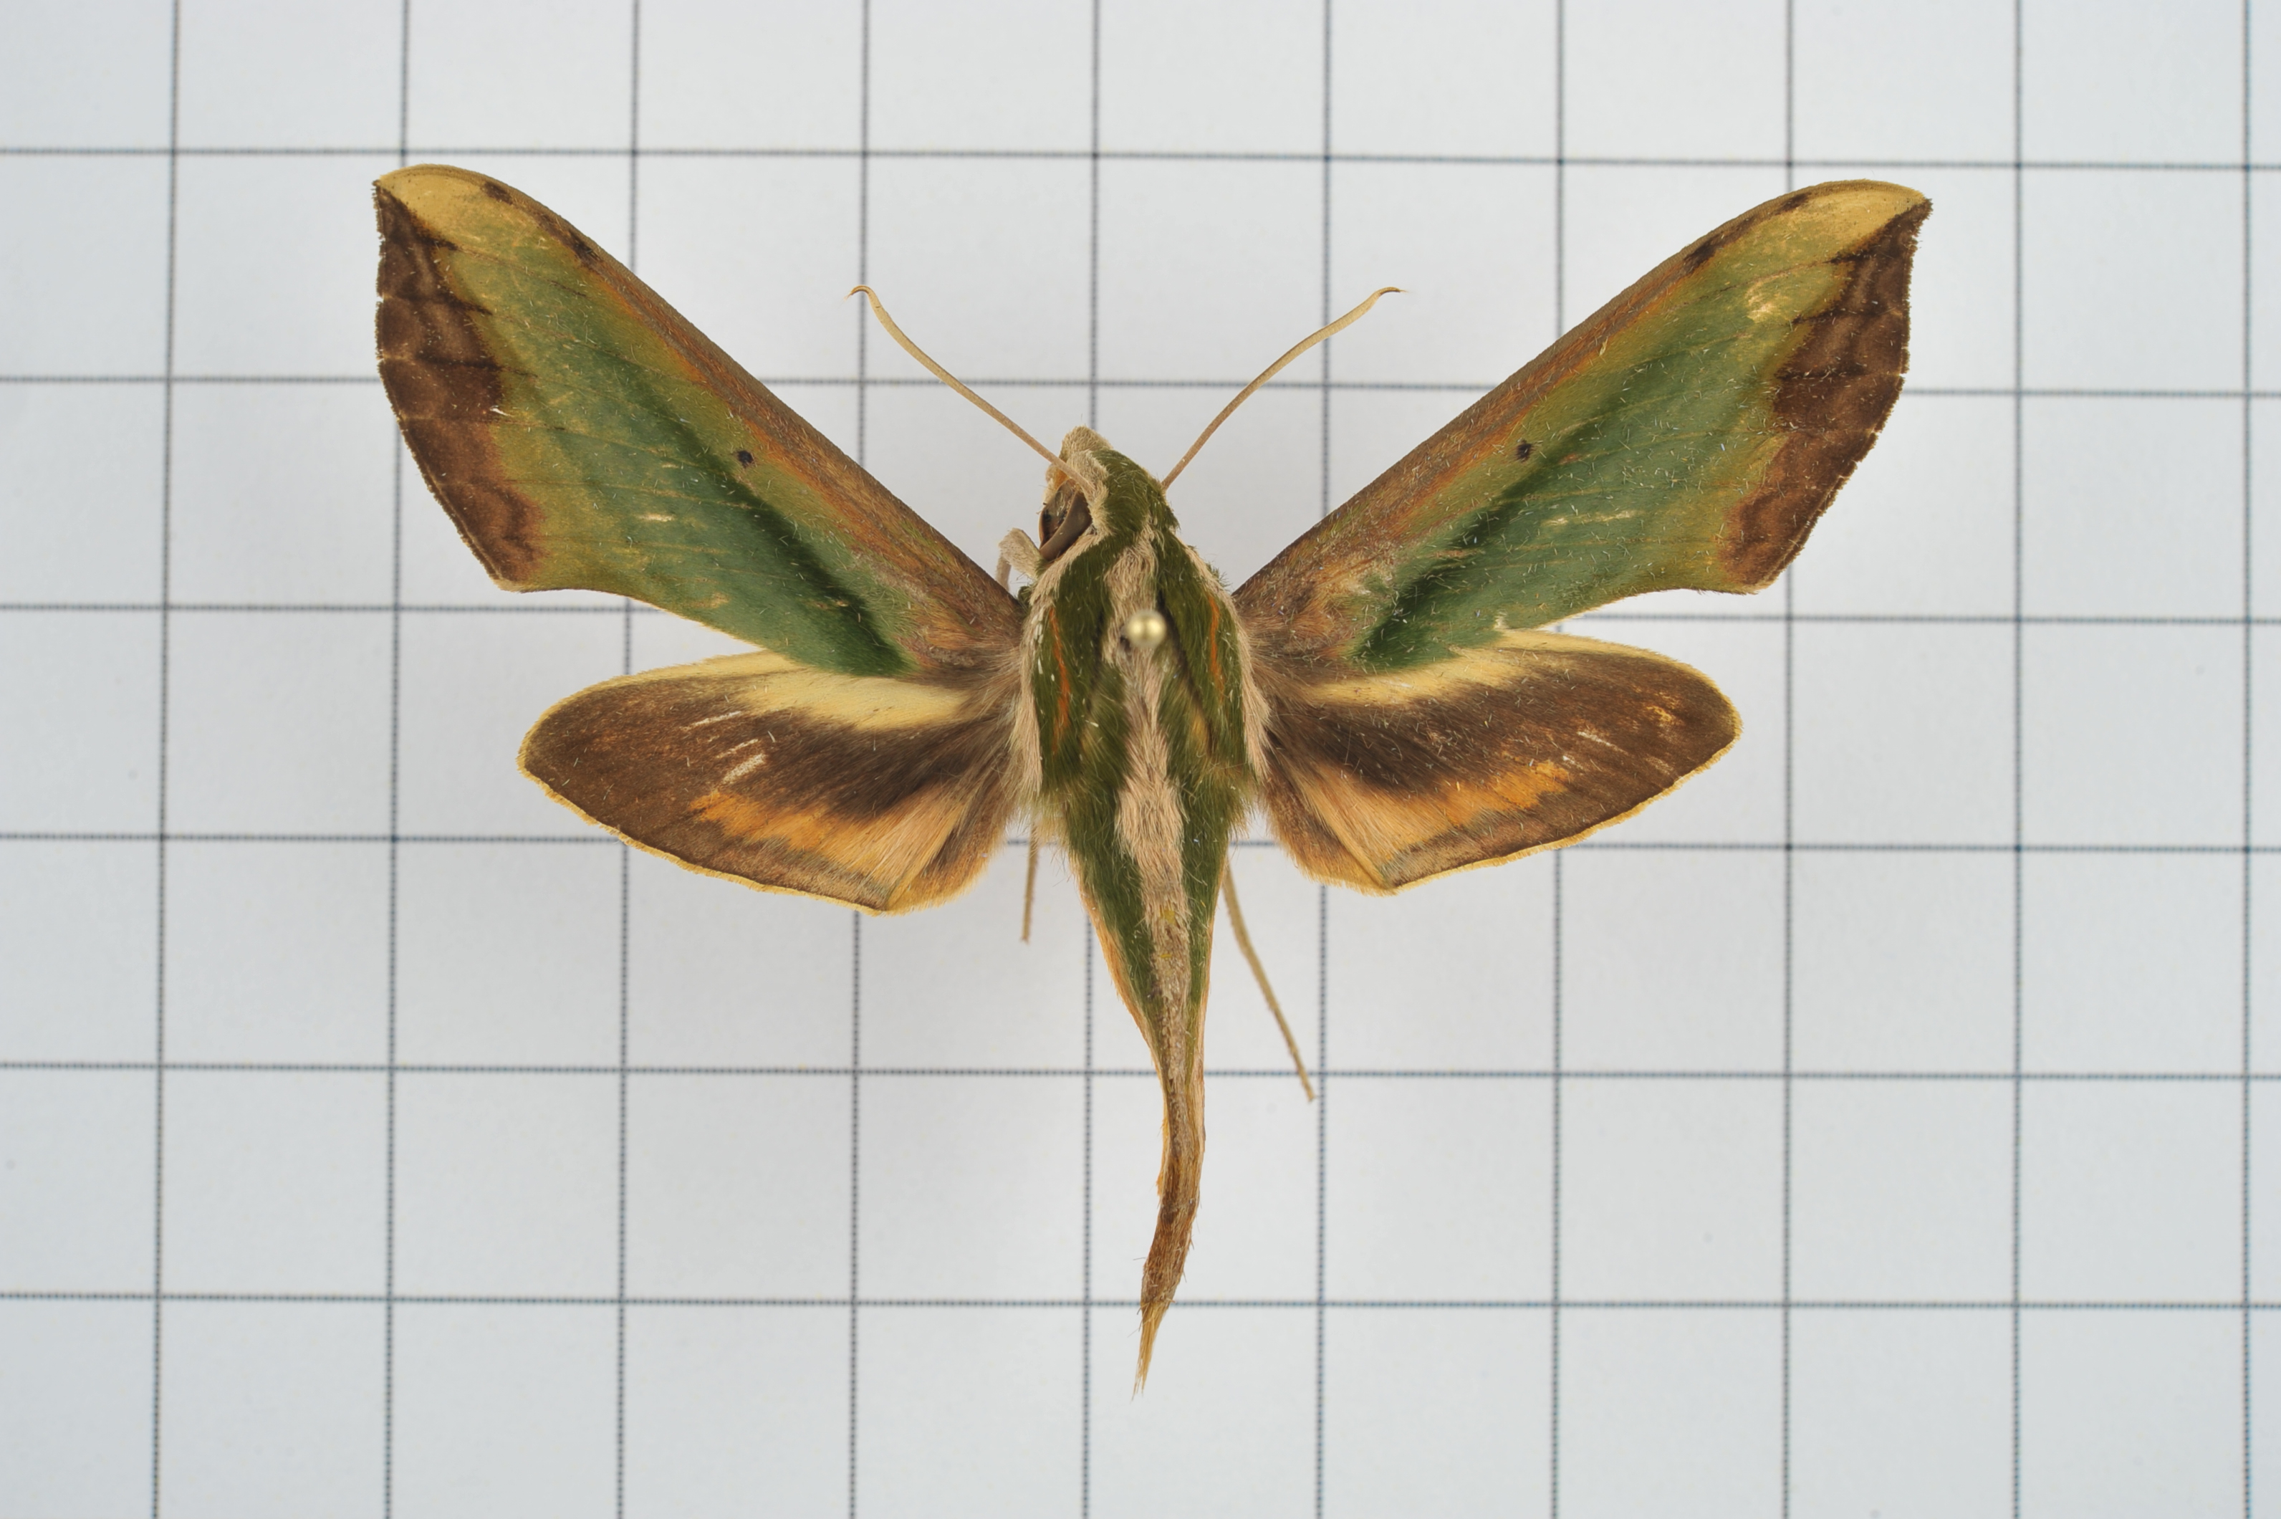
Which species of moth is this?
Pergesa acteus
